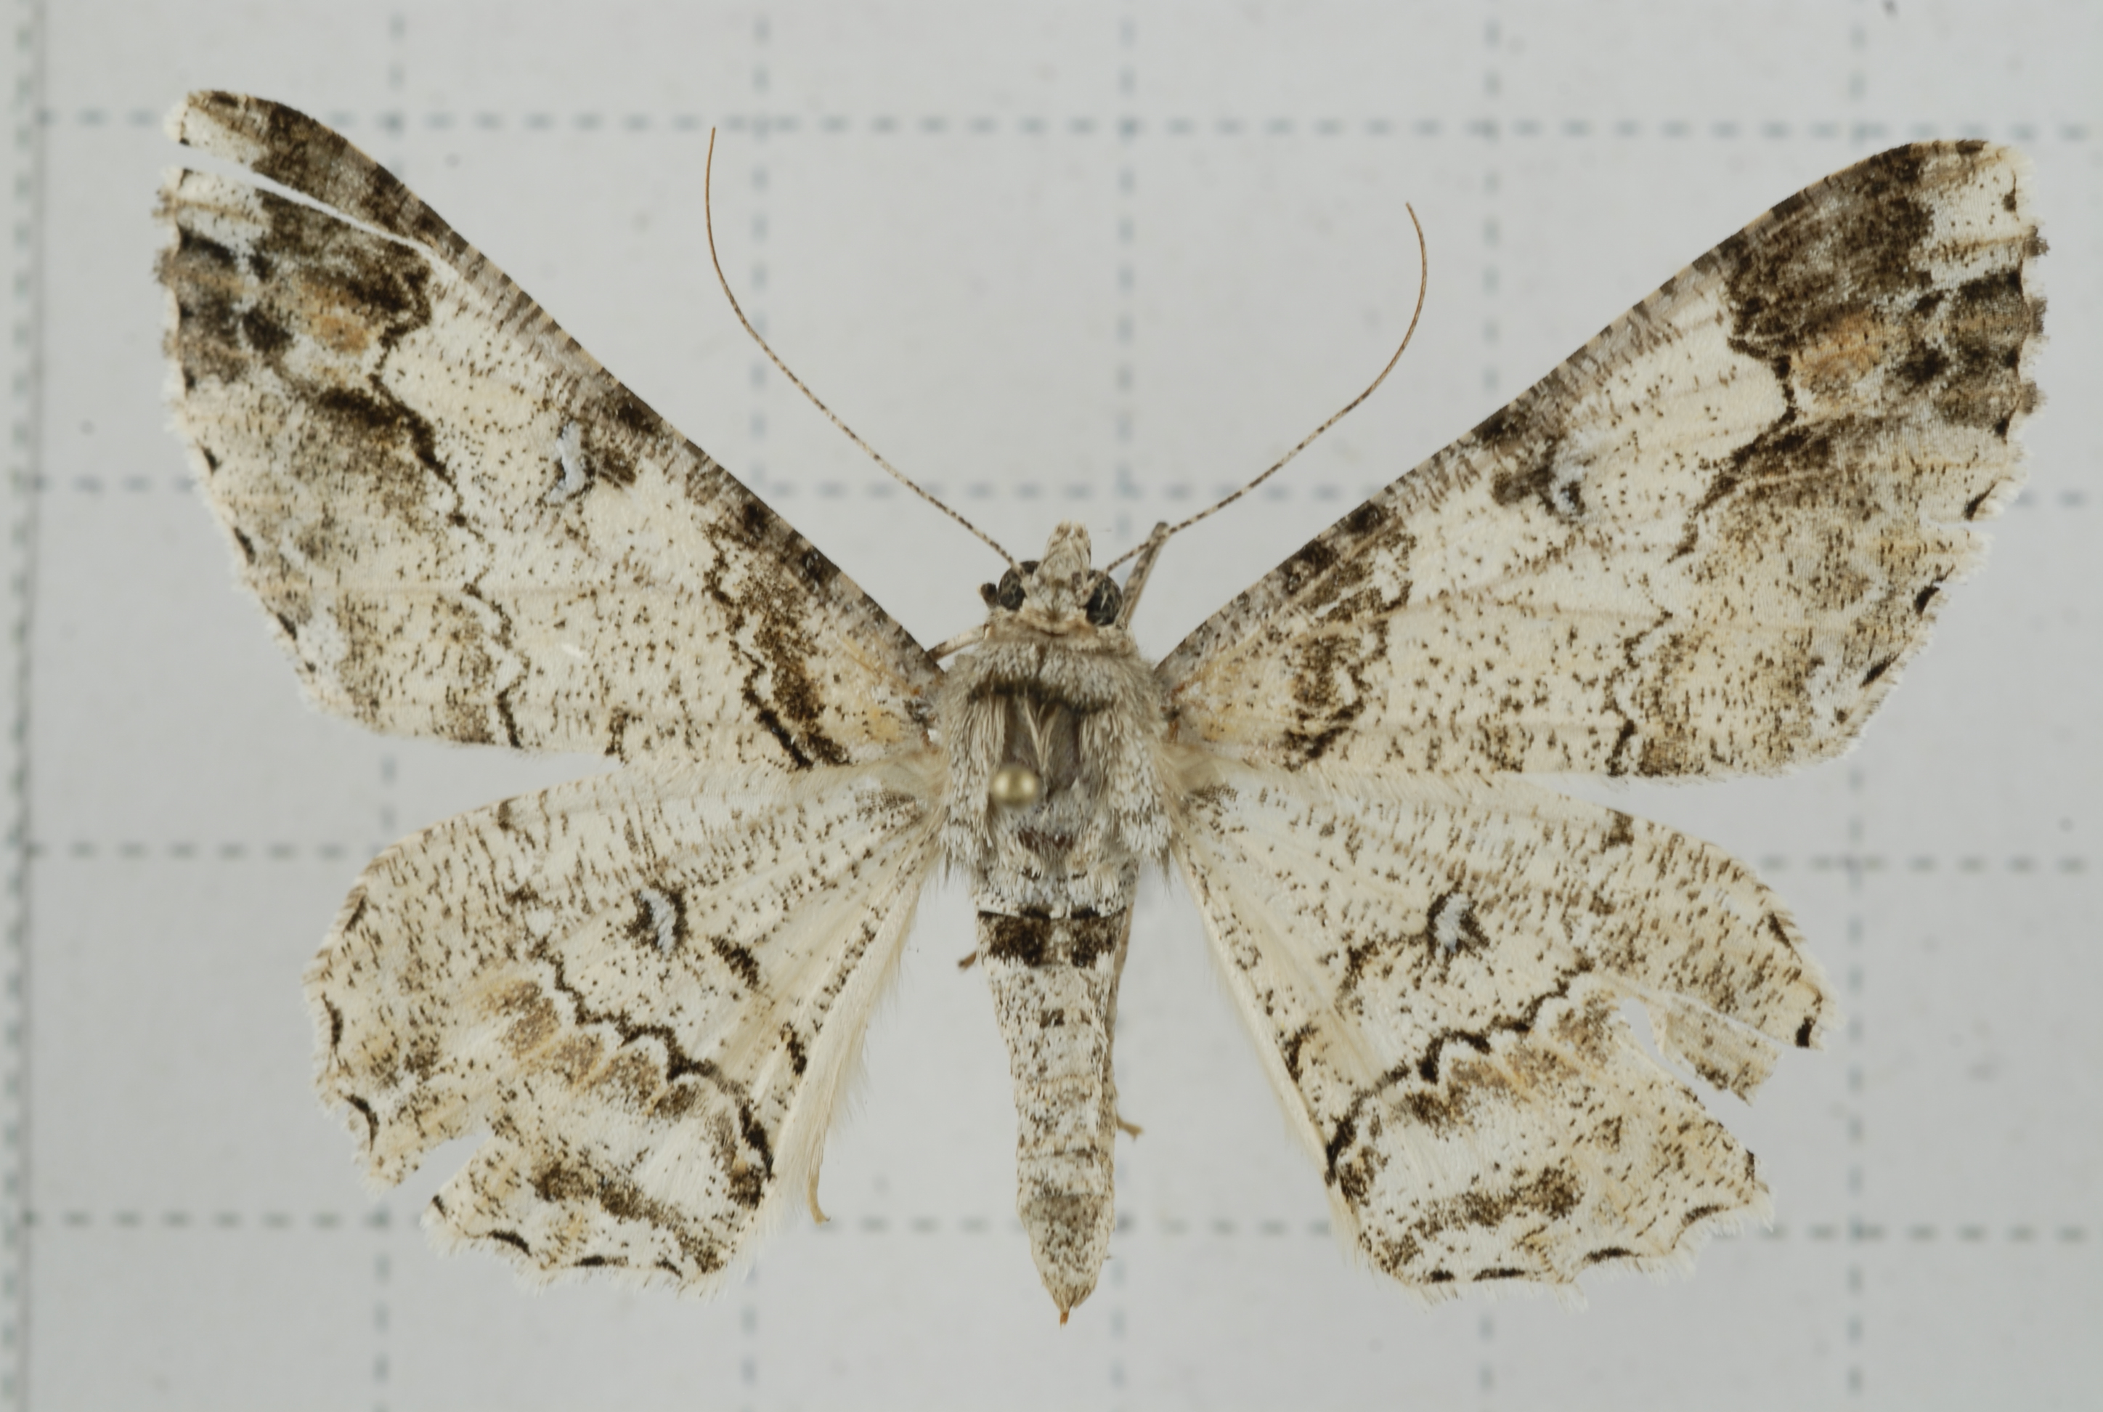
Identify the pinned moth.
Cleora fraterna
